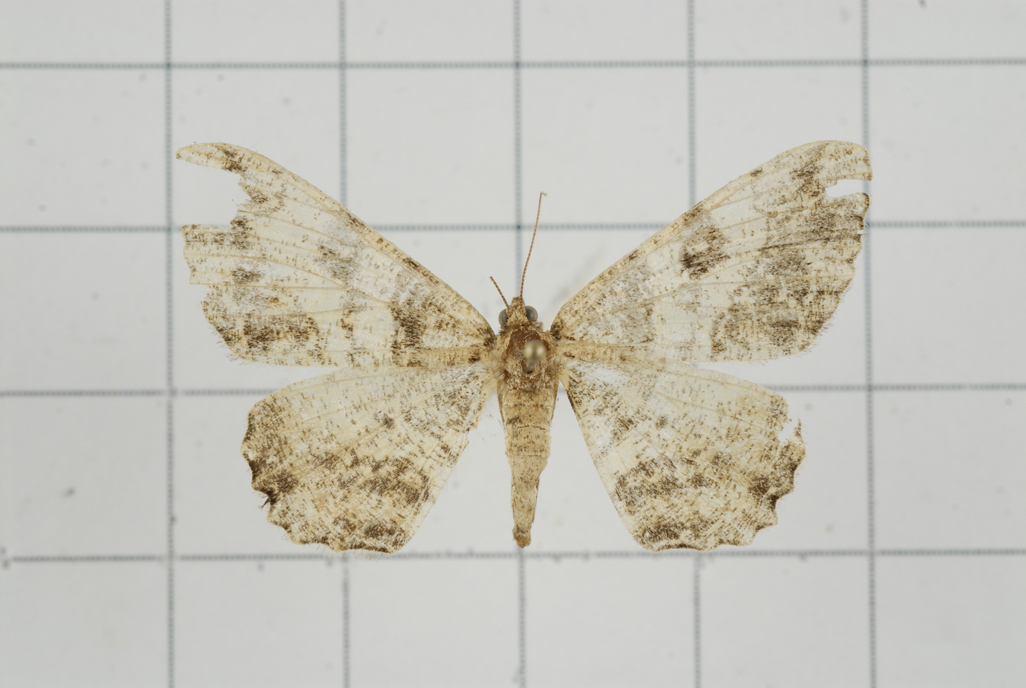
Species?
Darisa lampasaria
